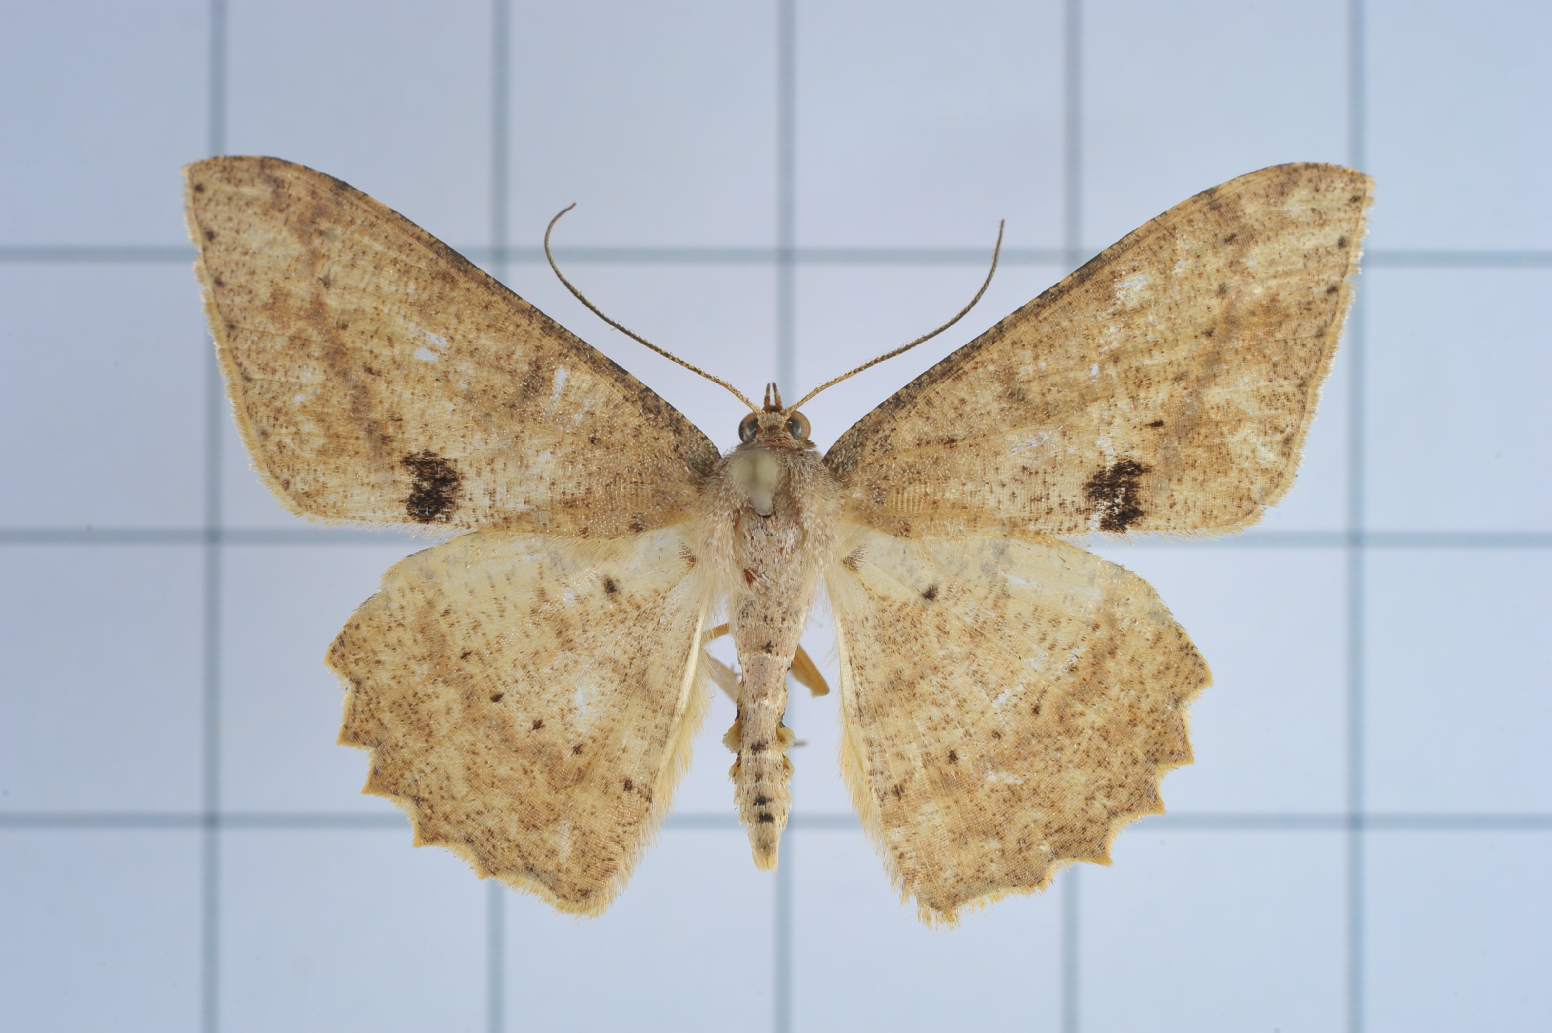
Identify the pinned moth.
Luxiaria mitorrhaphes
